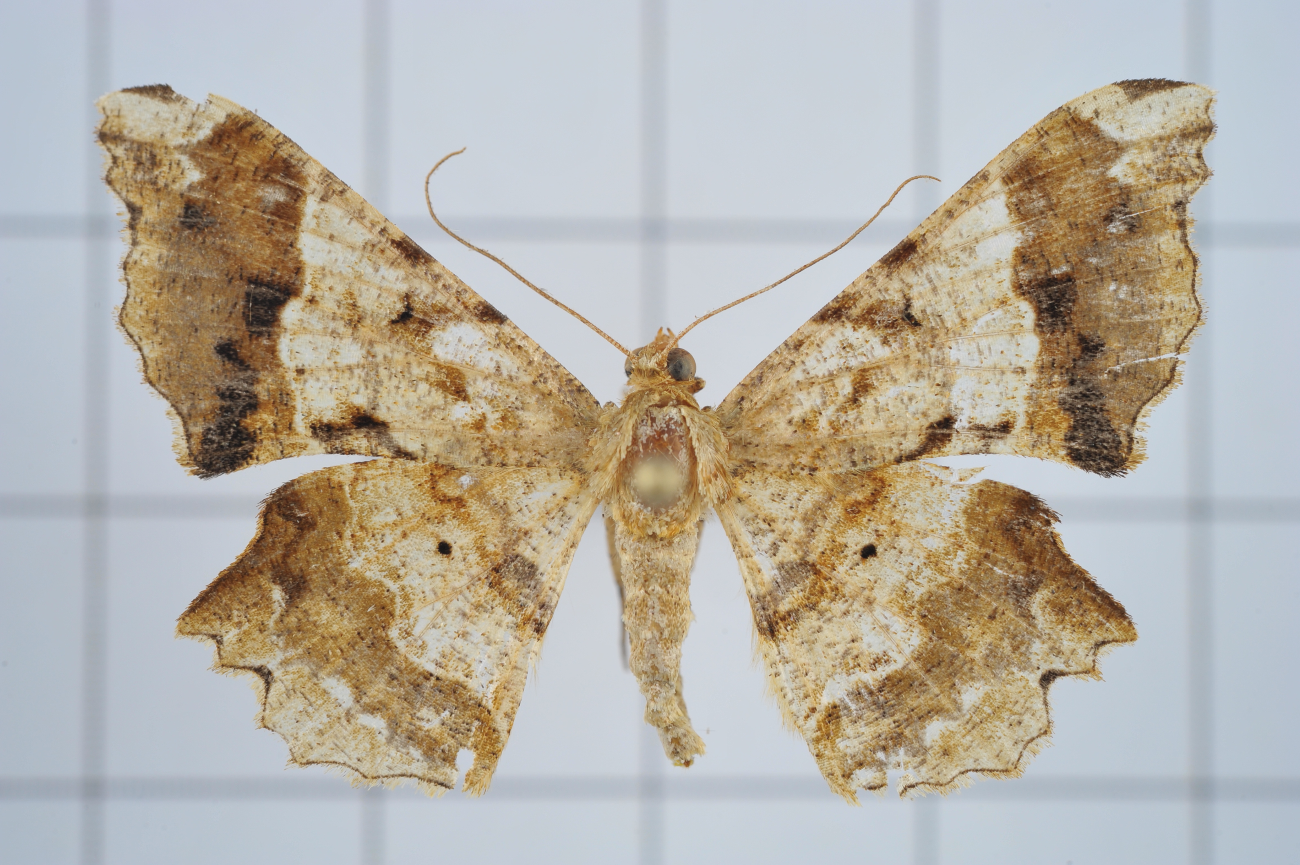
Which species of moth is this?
Krananda oliveomarginata
